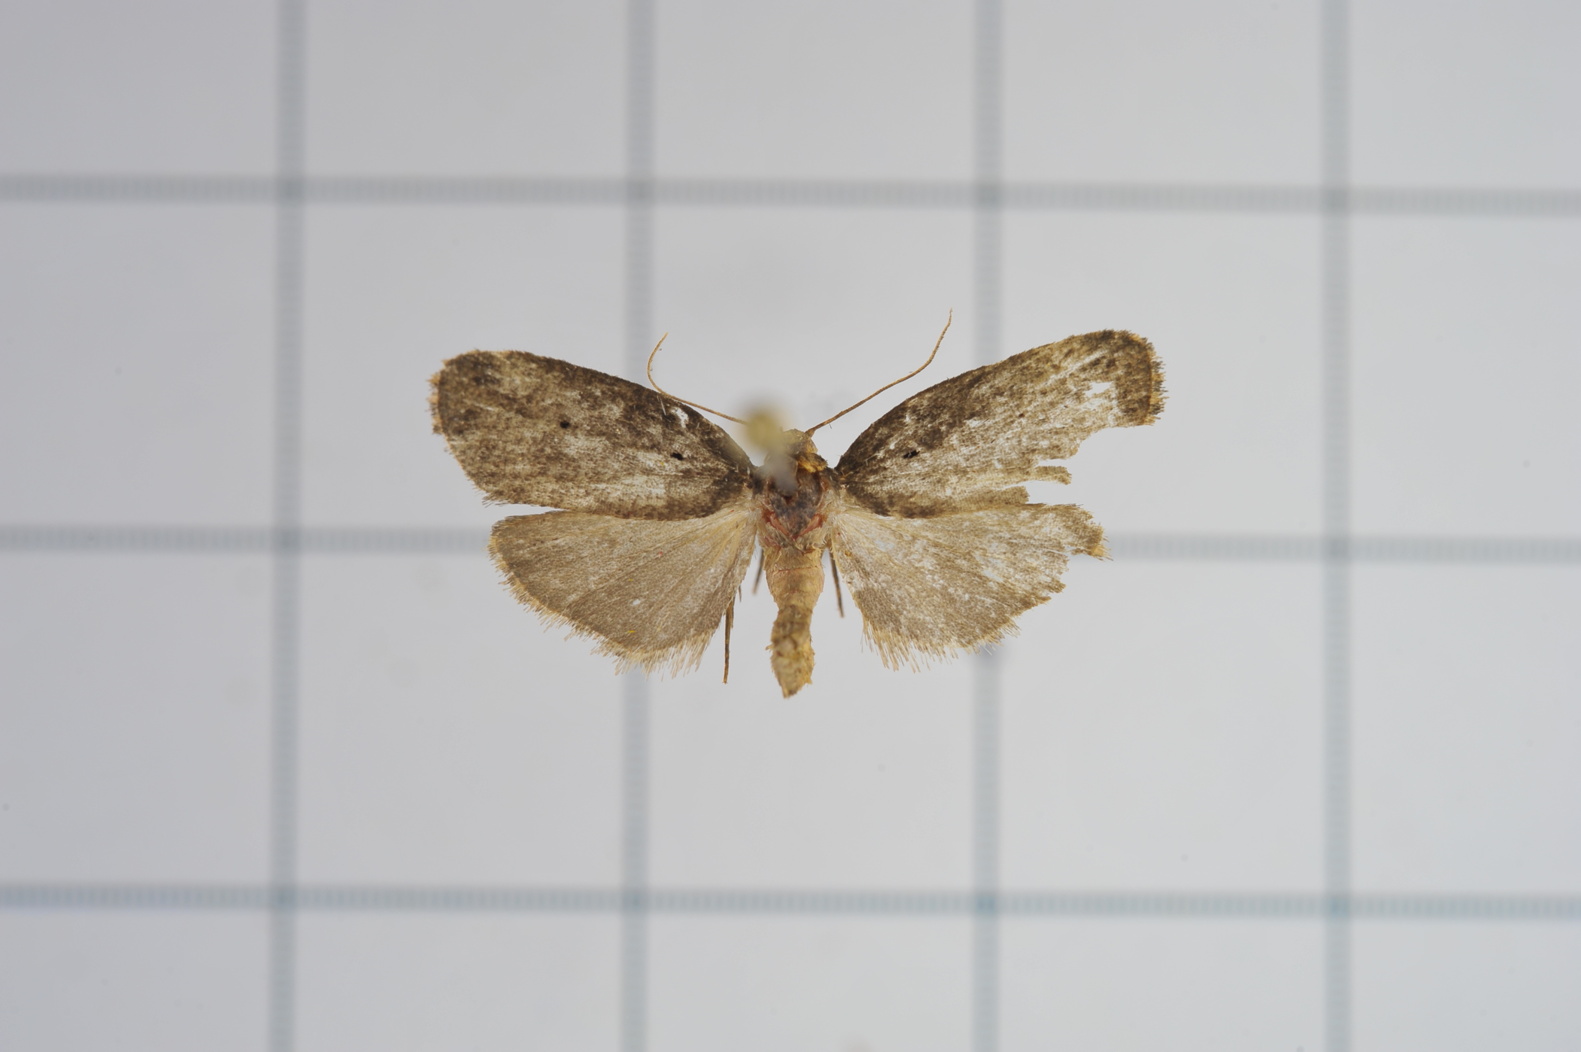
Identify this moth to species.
Eugoa brunnea
